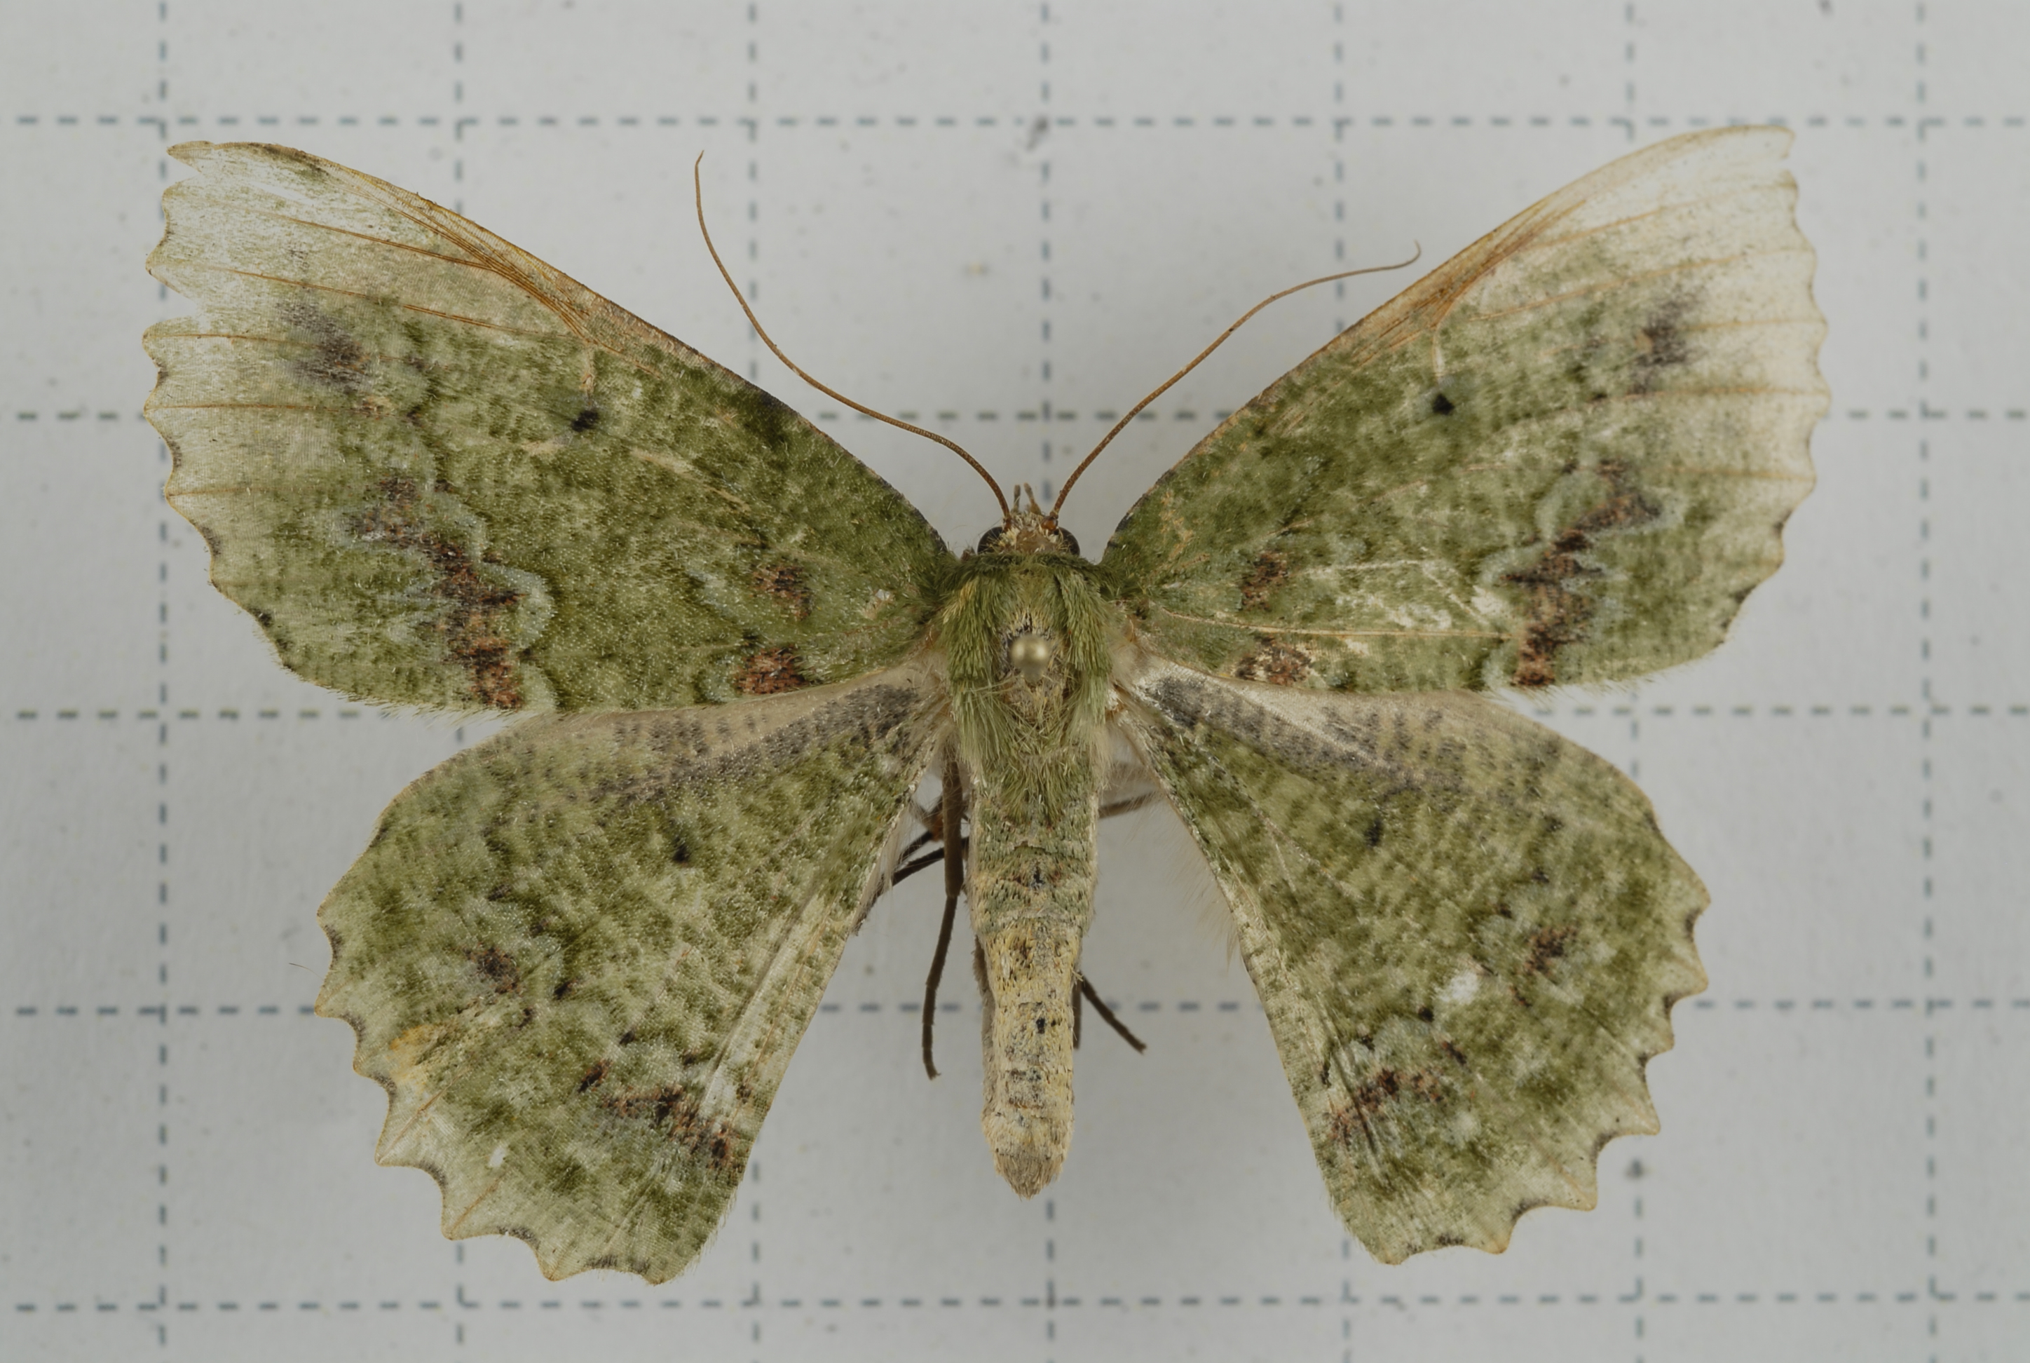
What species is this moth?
Herochroma supraviridaria
